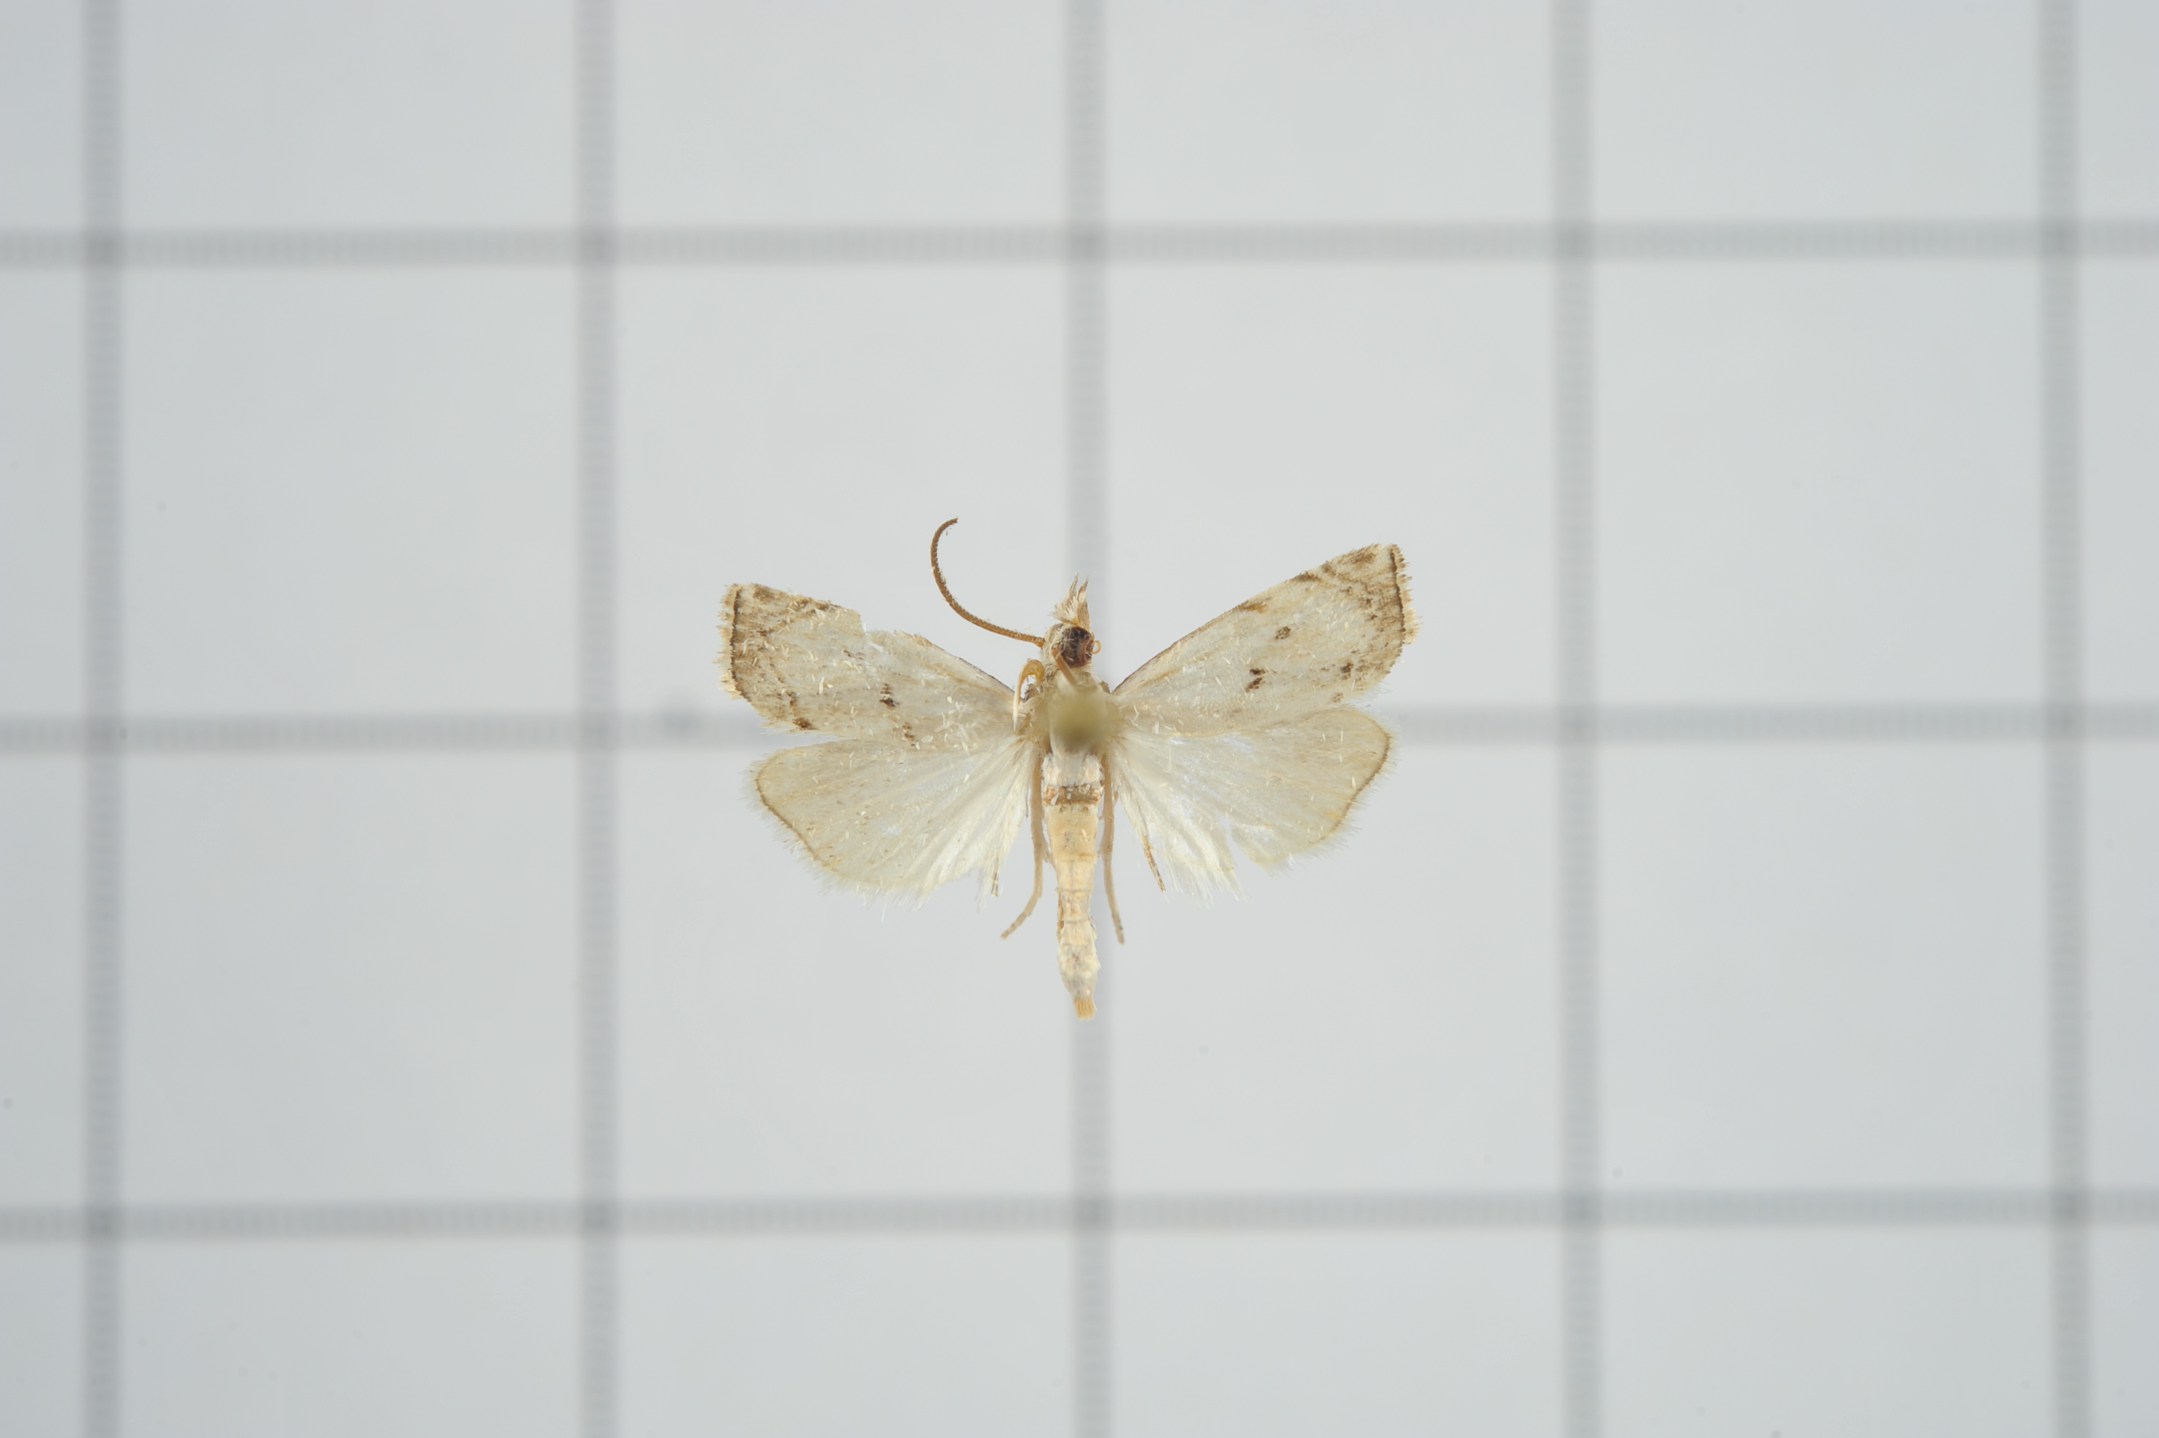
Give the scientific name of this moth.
Pseudocatharylla duplicellus
